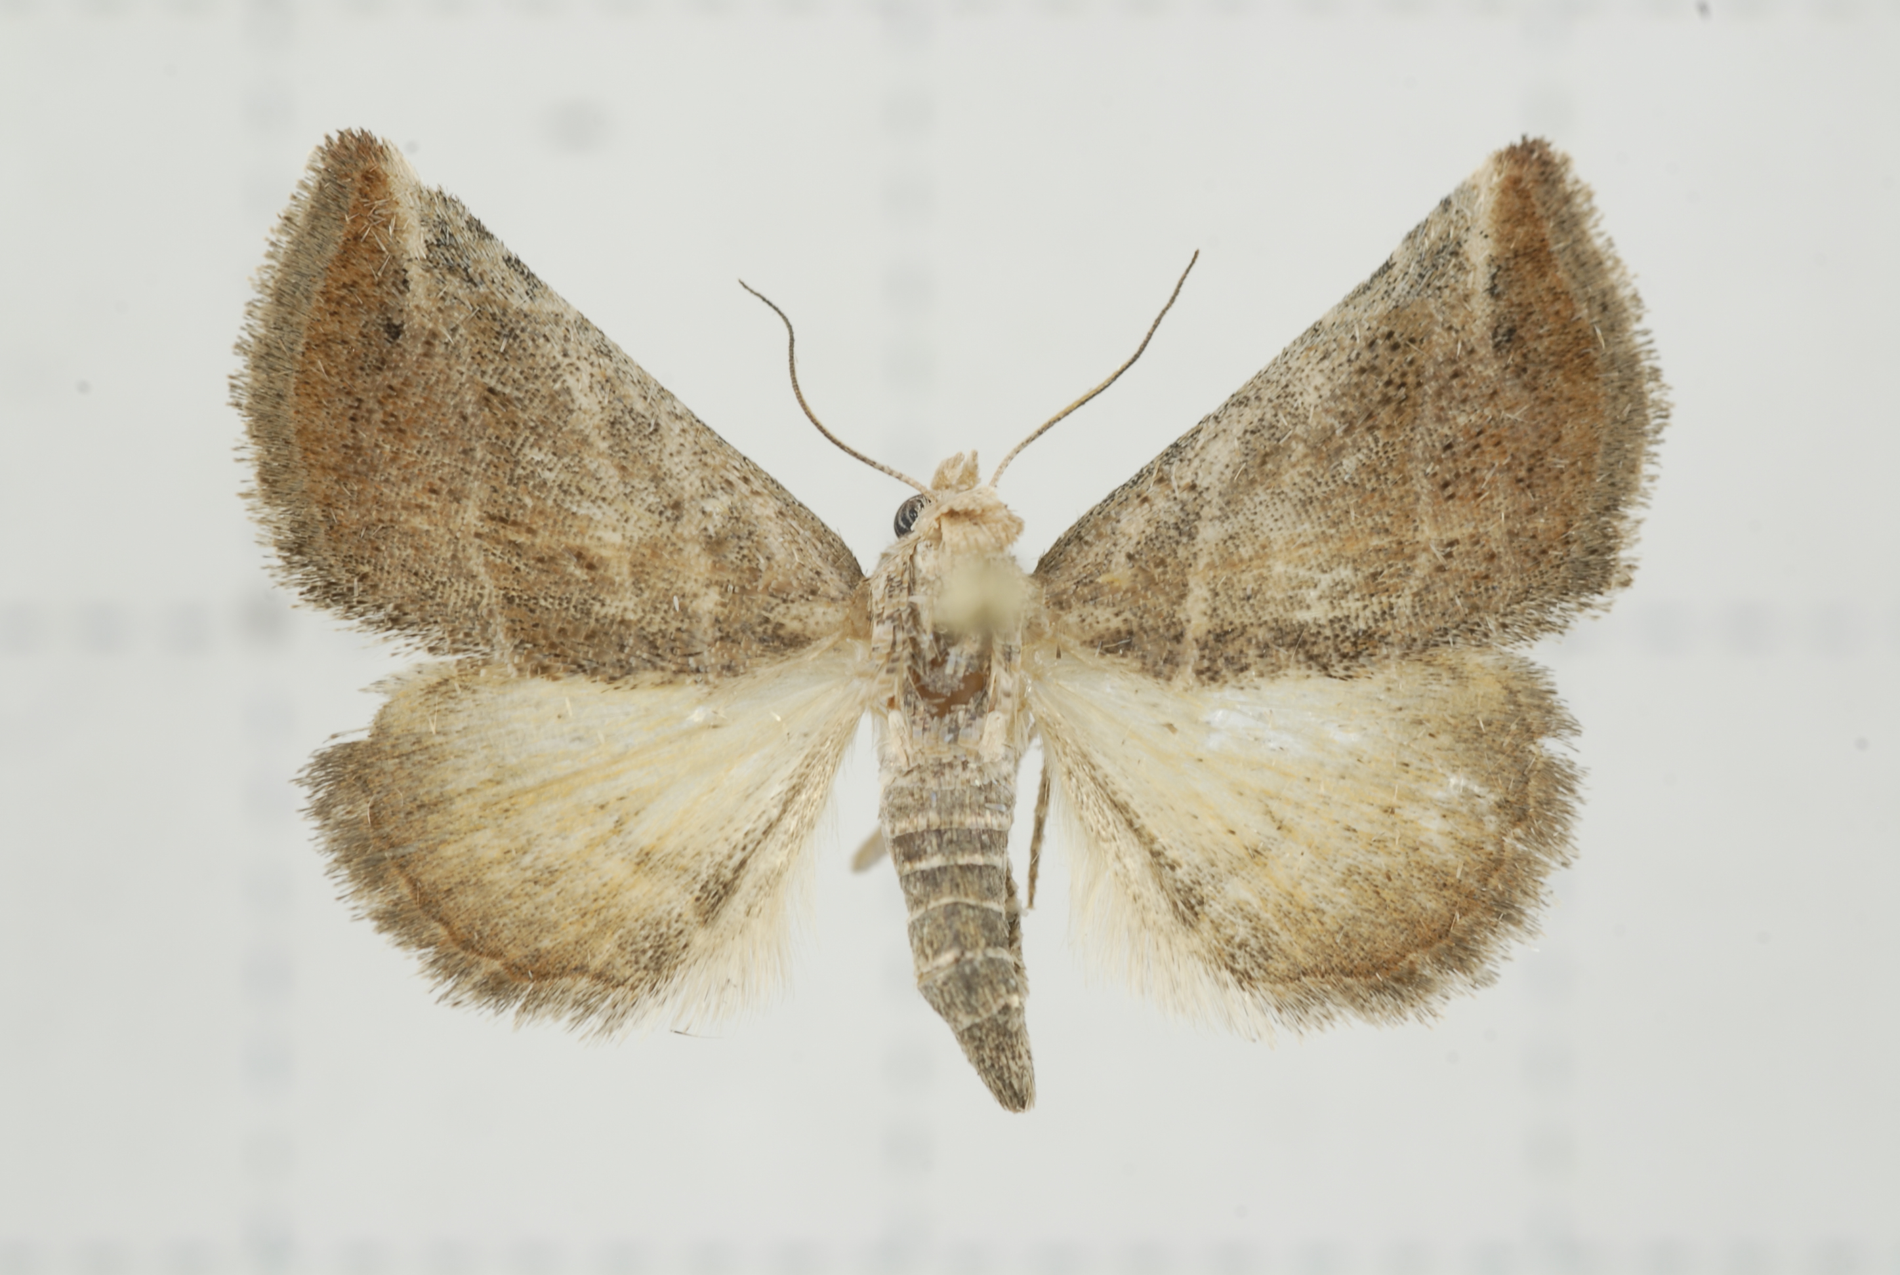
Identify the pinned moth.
Eublemma baccalix
